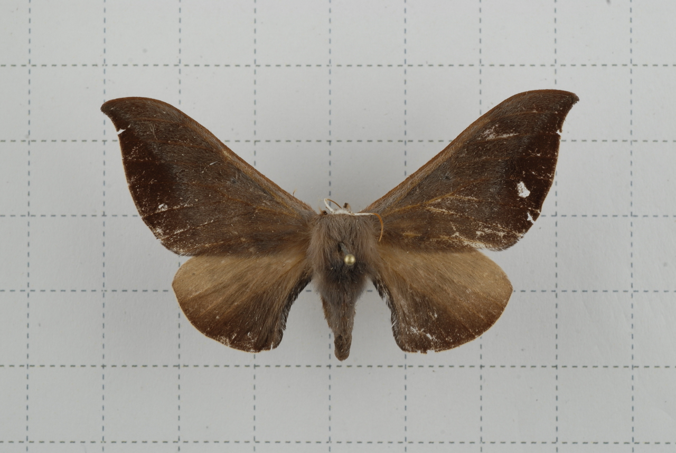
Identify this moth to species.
Smerkata fusca
